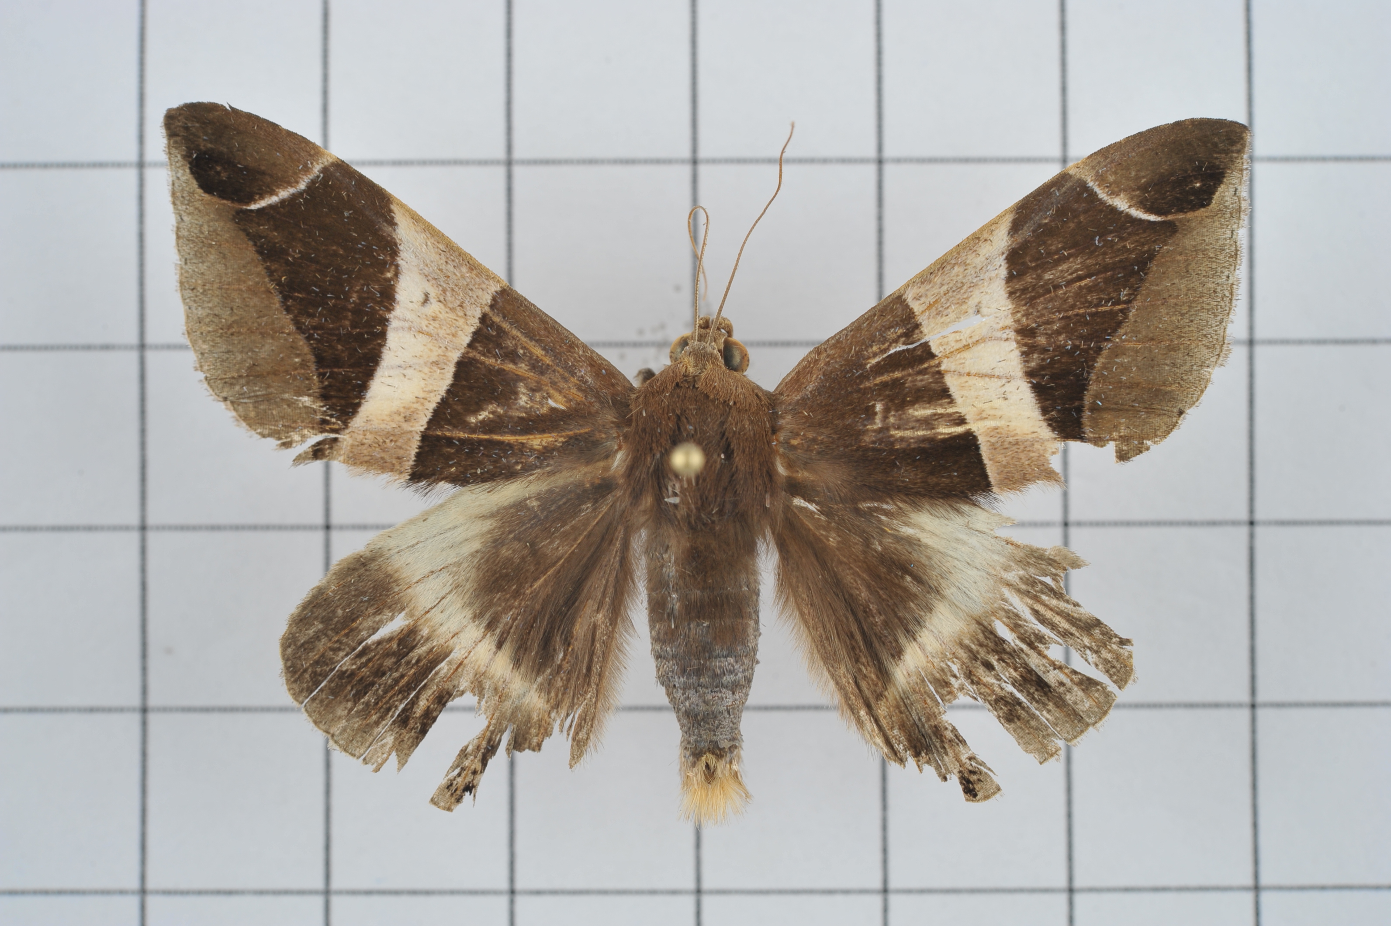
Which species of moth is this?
Bastilla praetermissa
